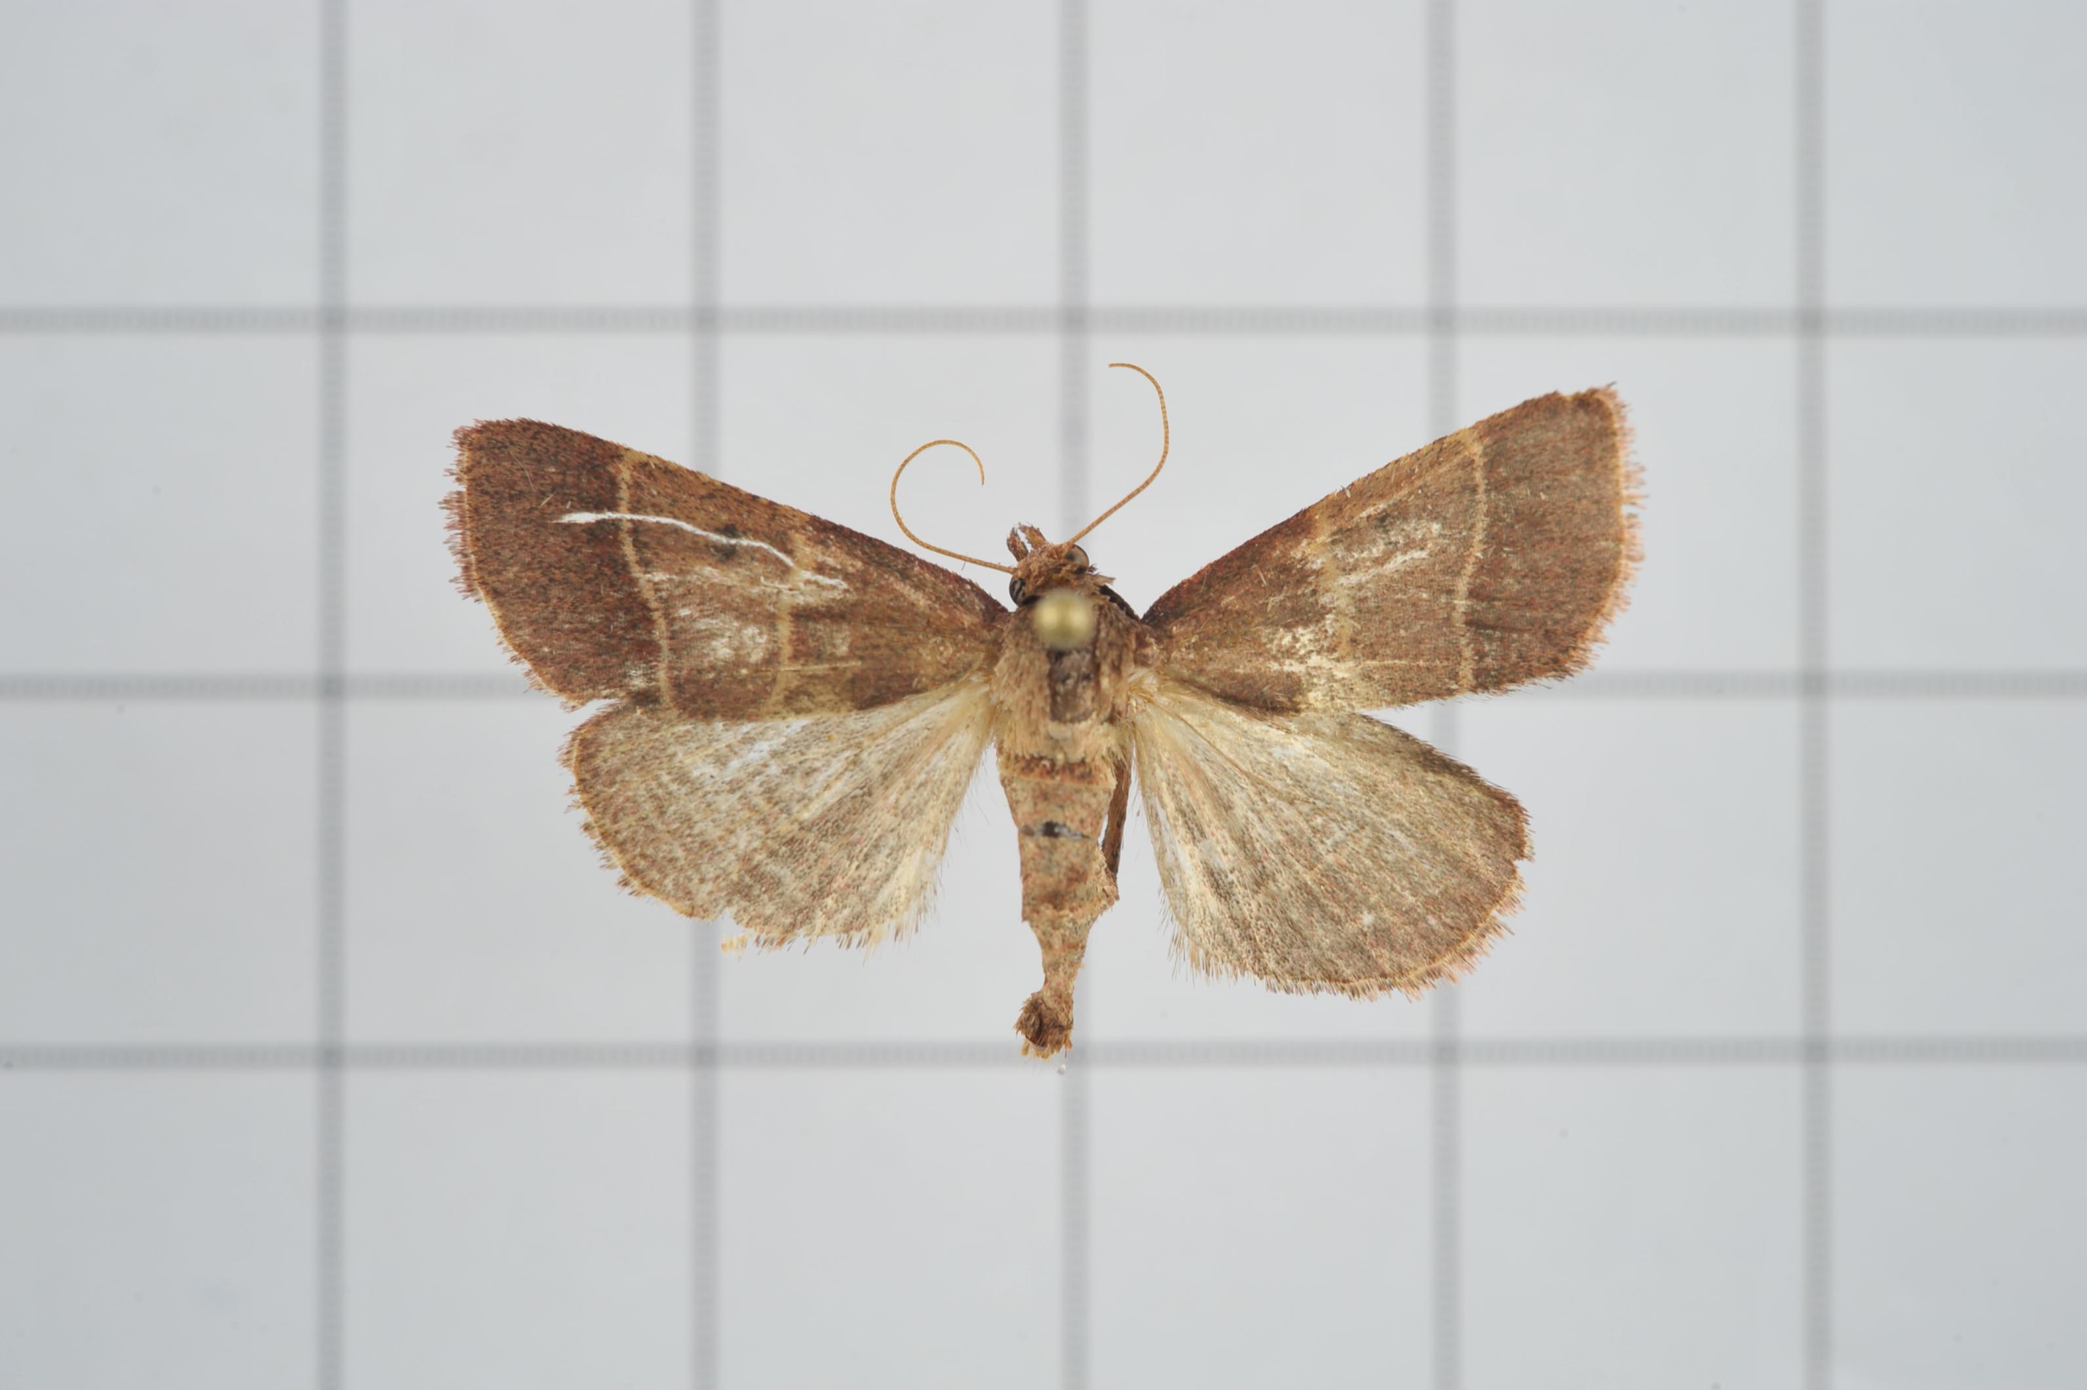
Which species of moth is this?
Arippara indicator
